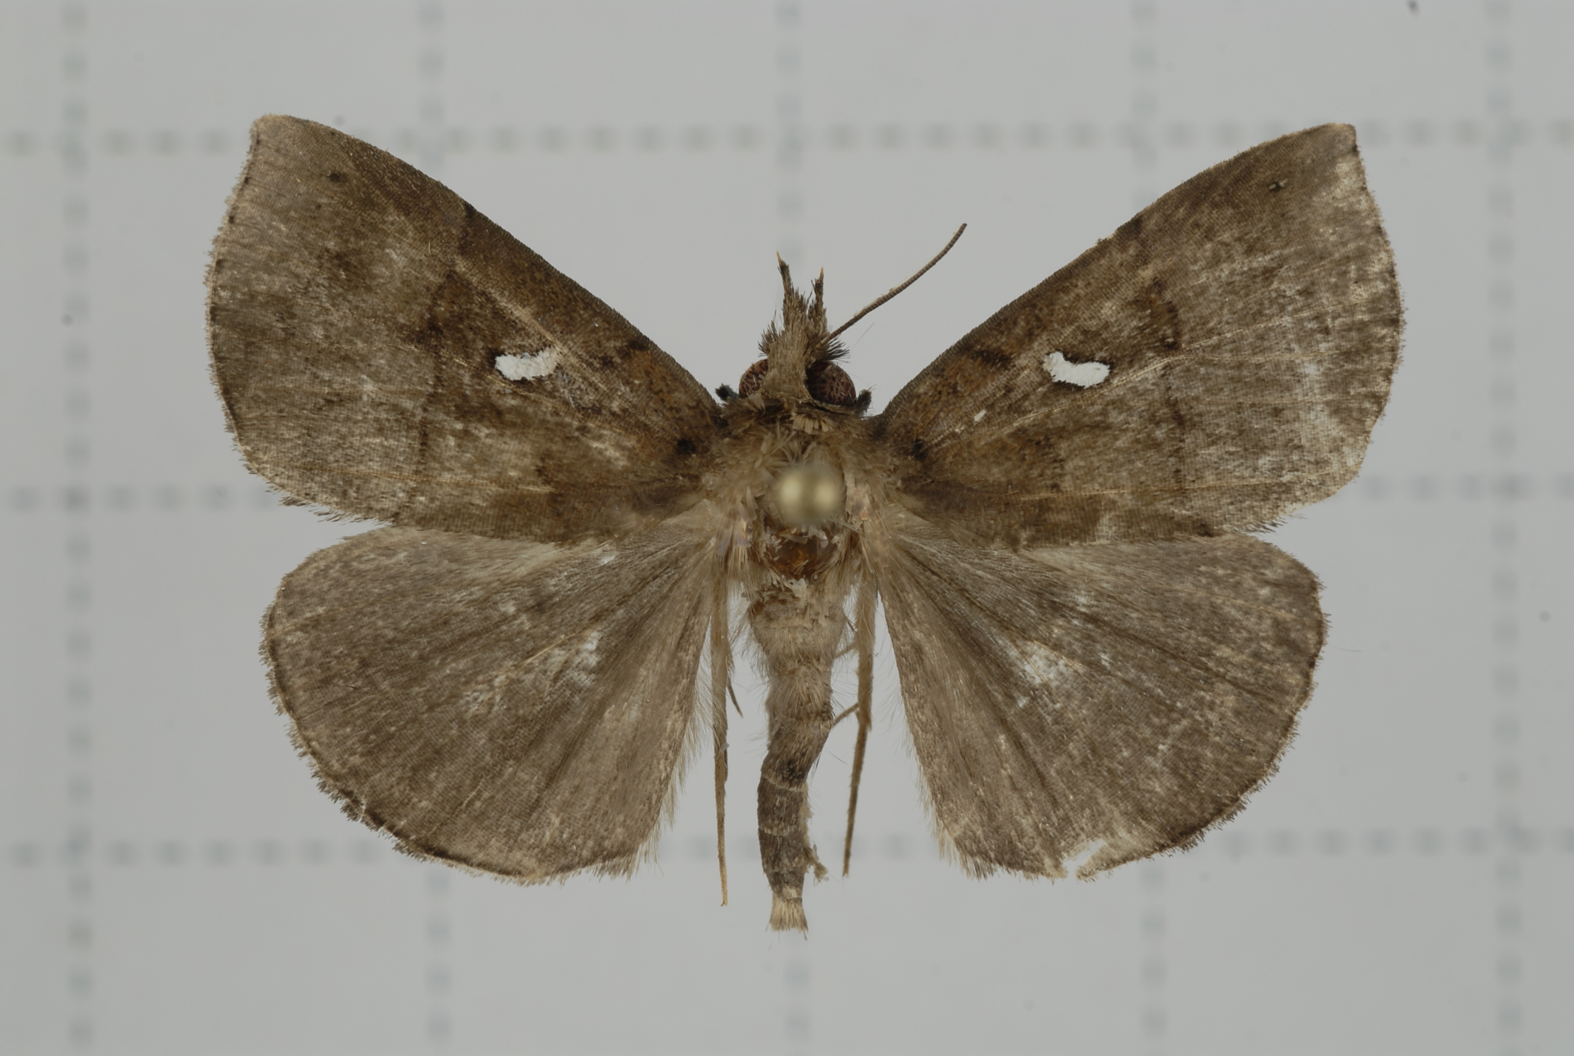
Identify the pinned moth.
Hypena albopunctalis
